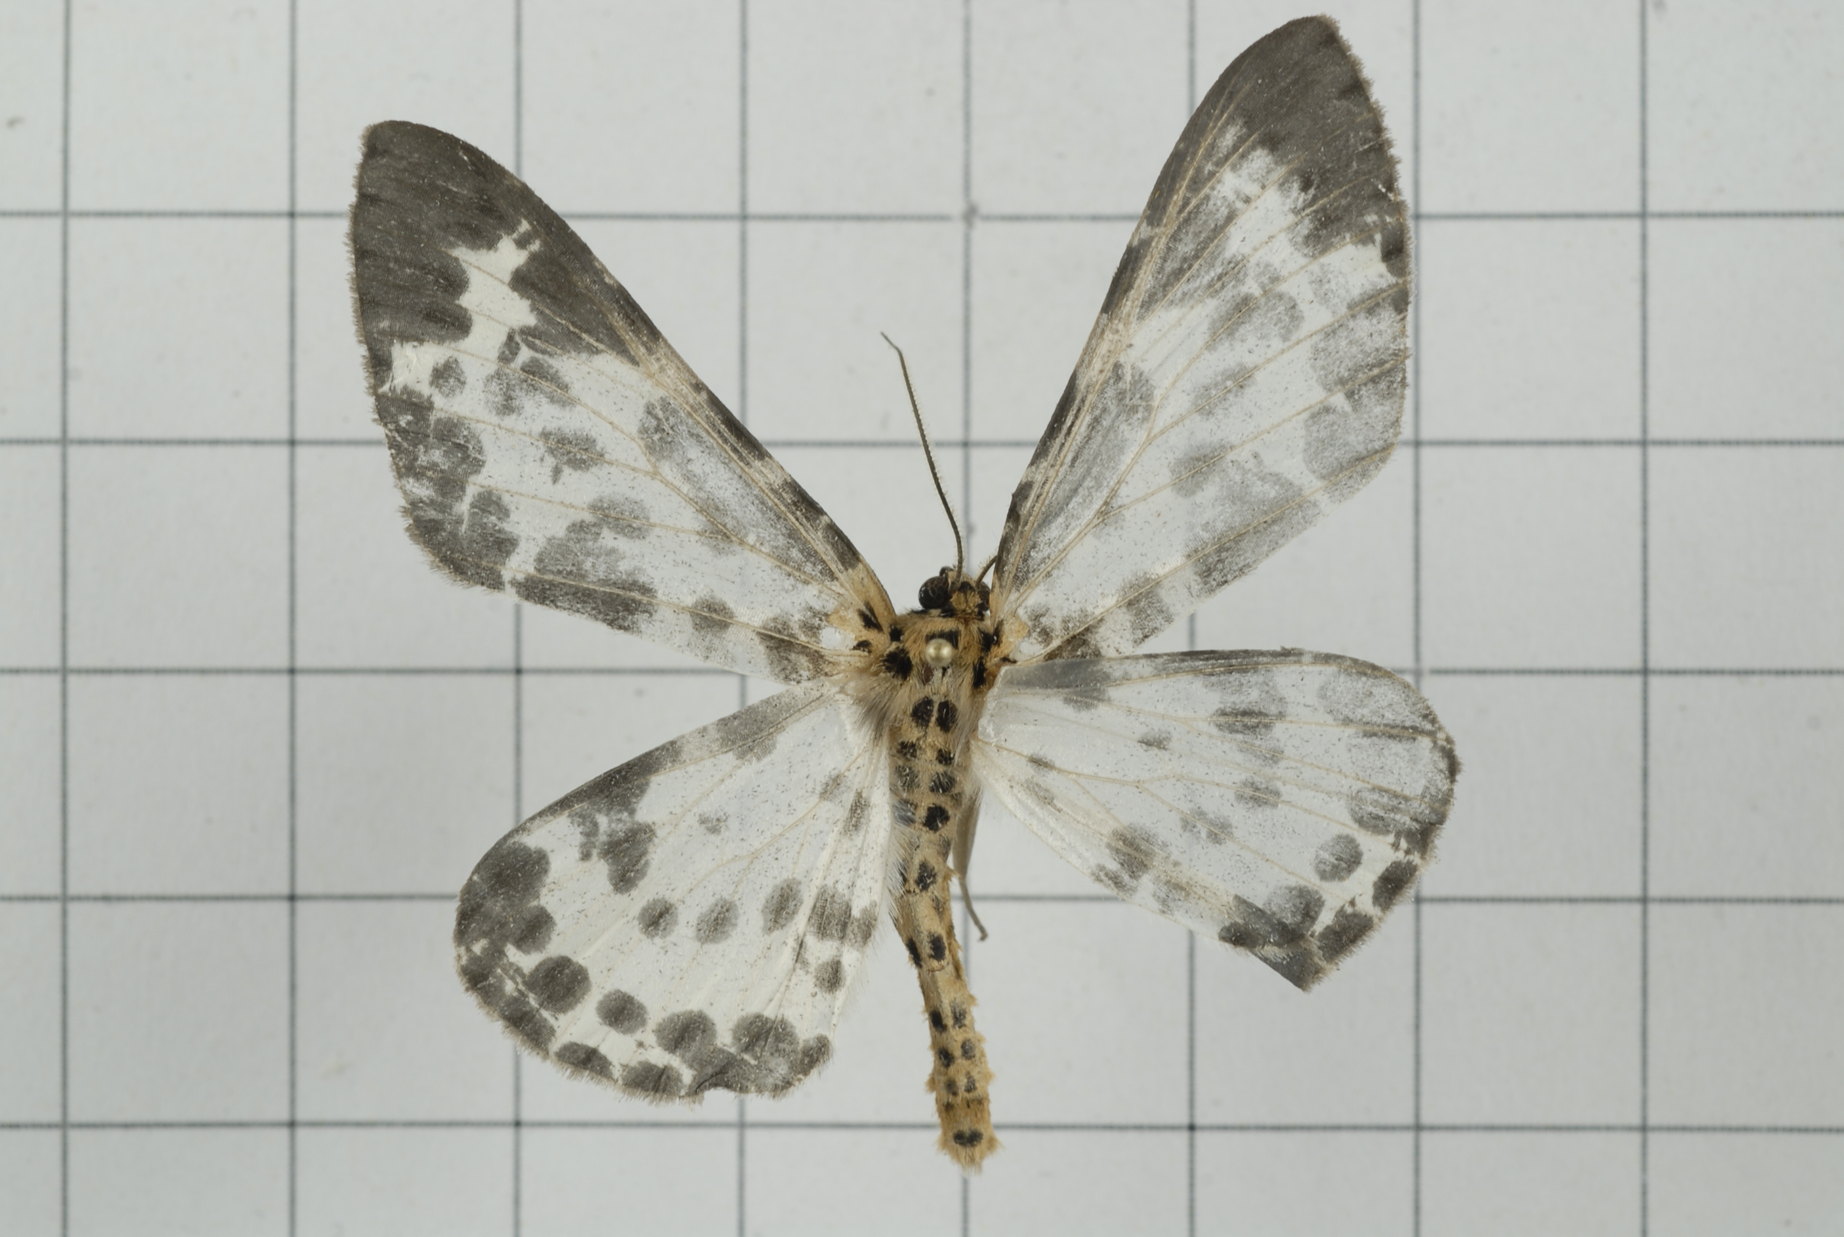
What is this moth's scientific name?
Percnia luridaria nominoneura
